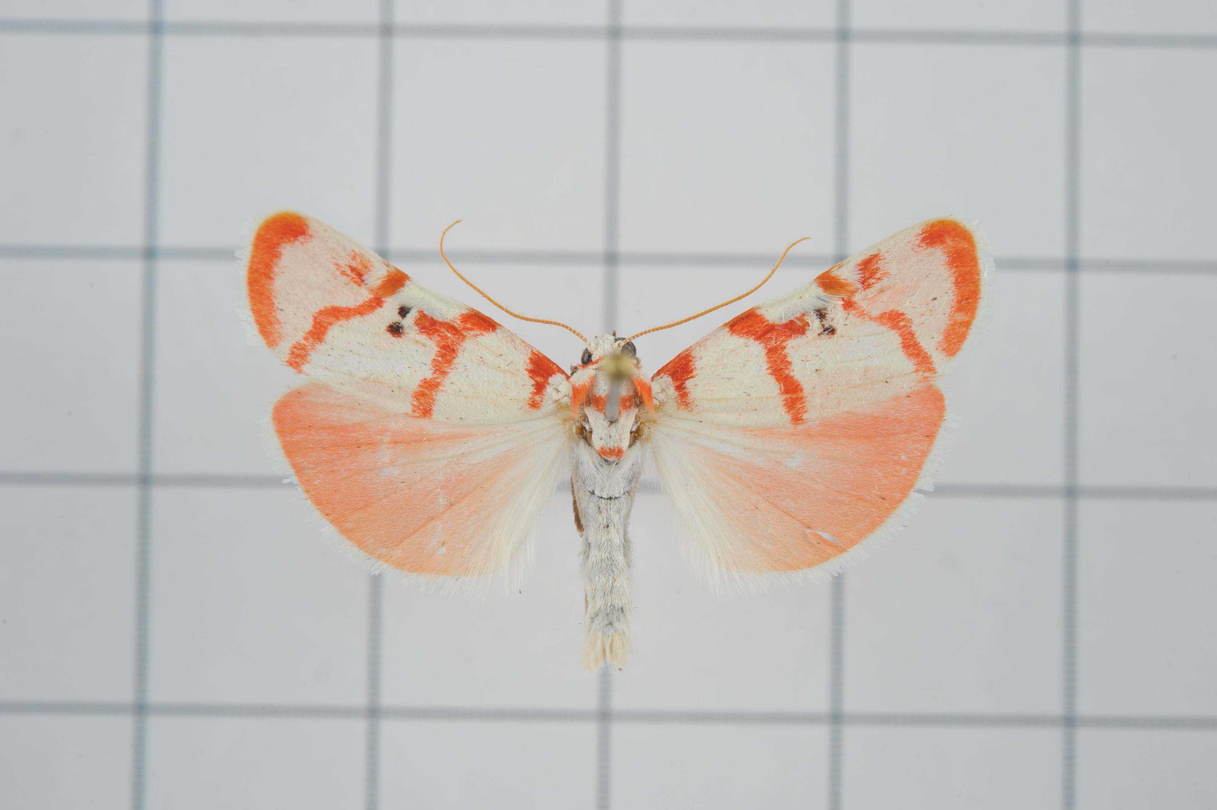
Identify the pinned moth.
Cyana hamata hamata
